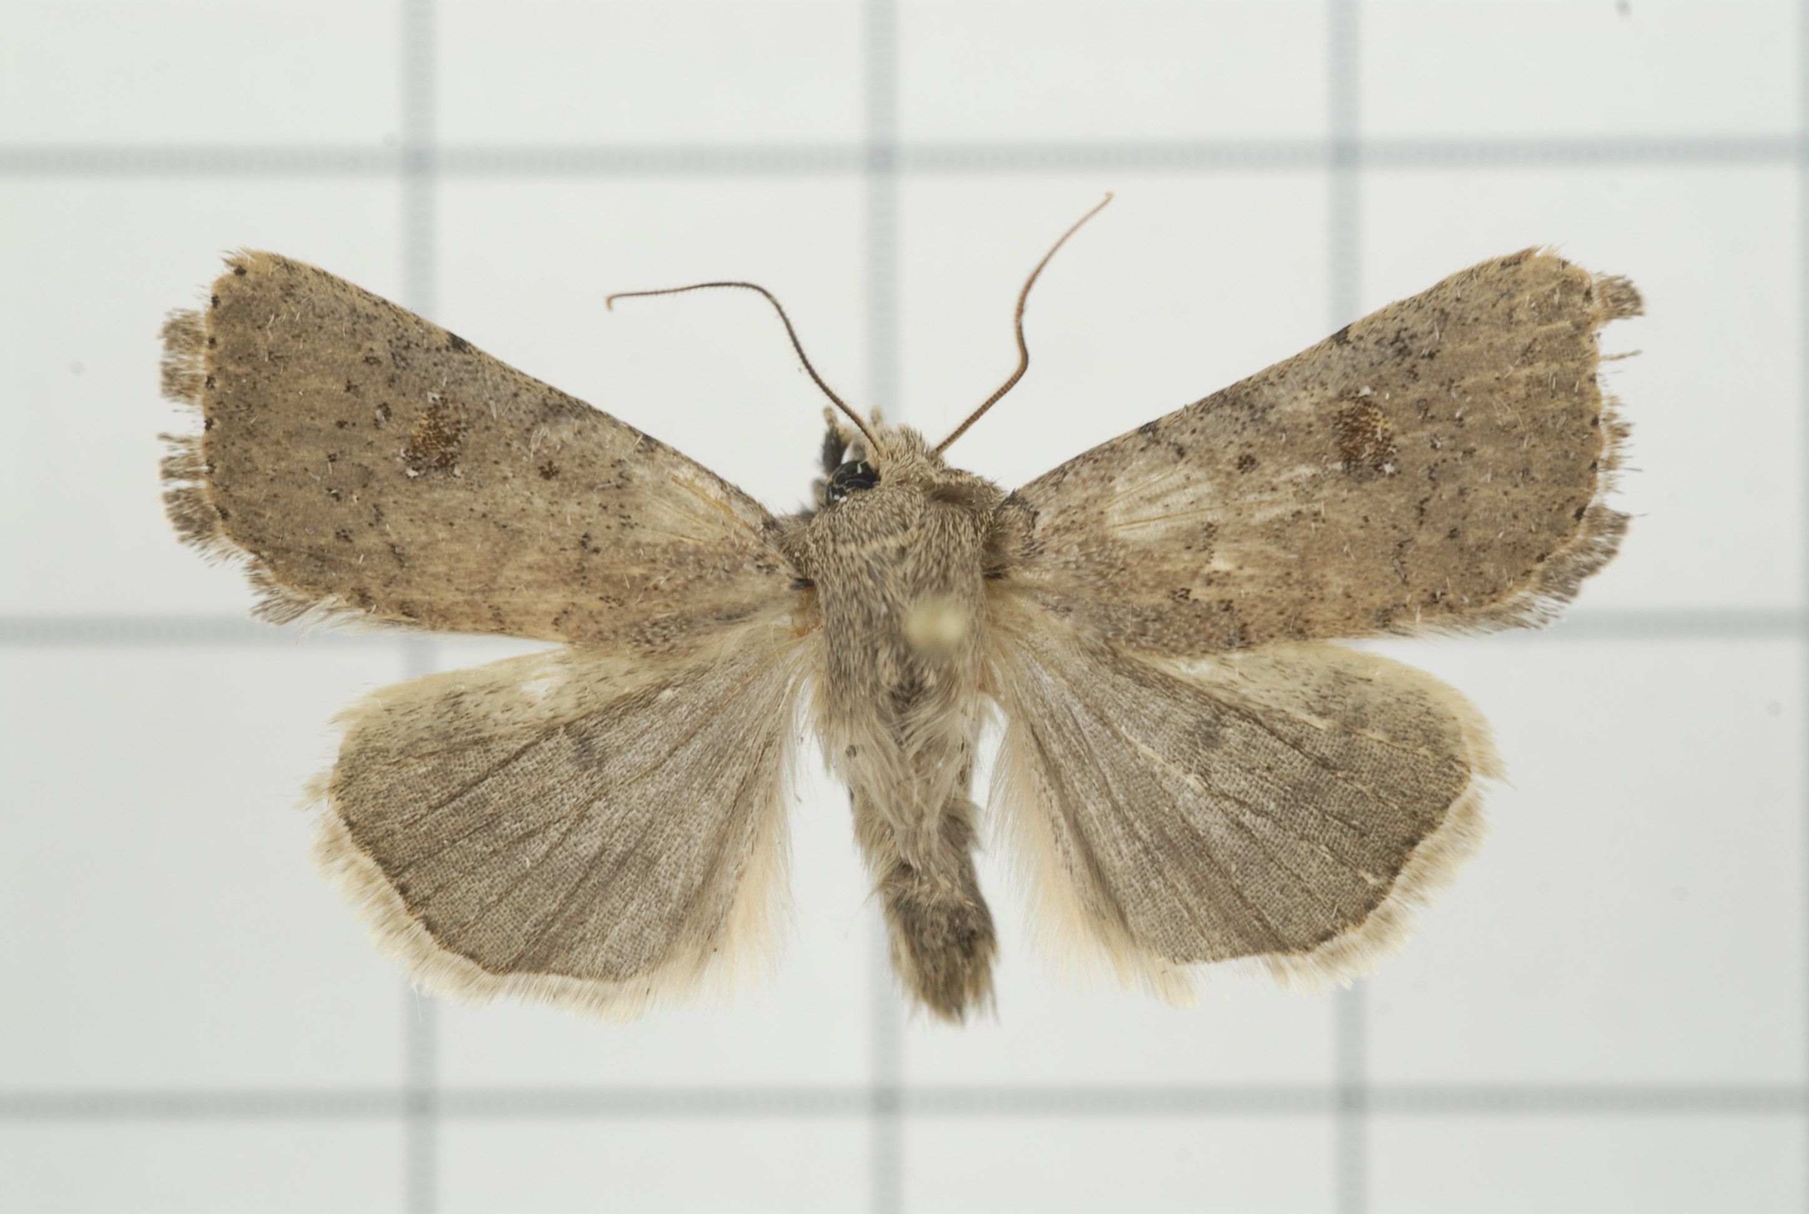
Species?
Athetis taiwanensis
